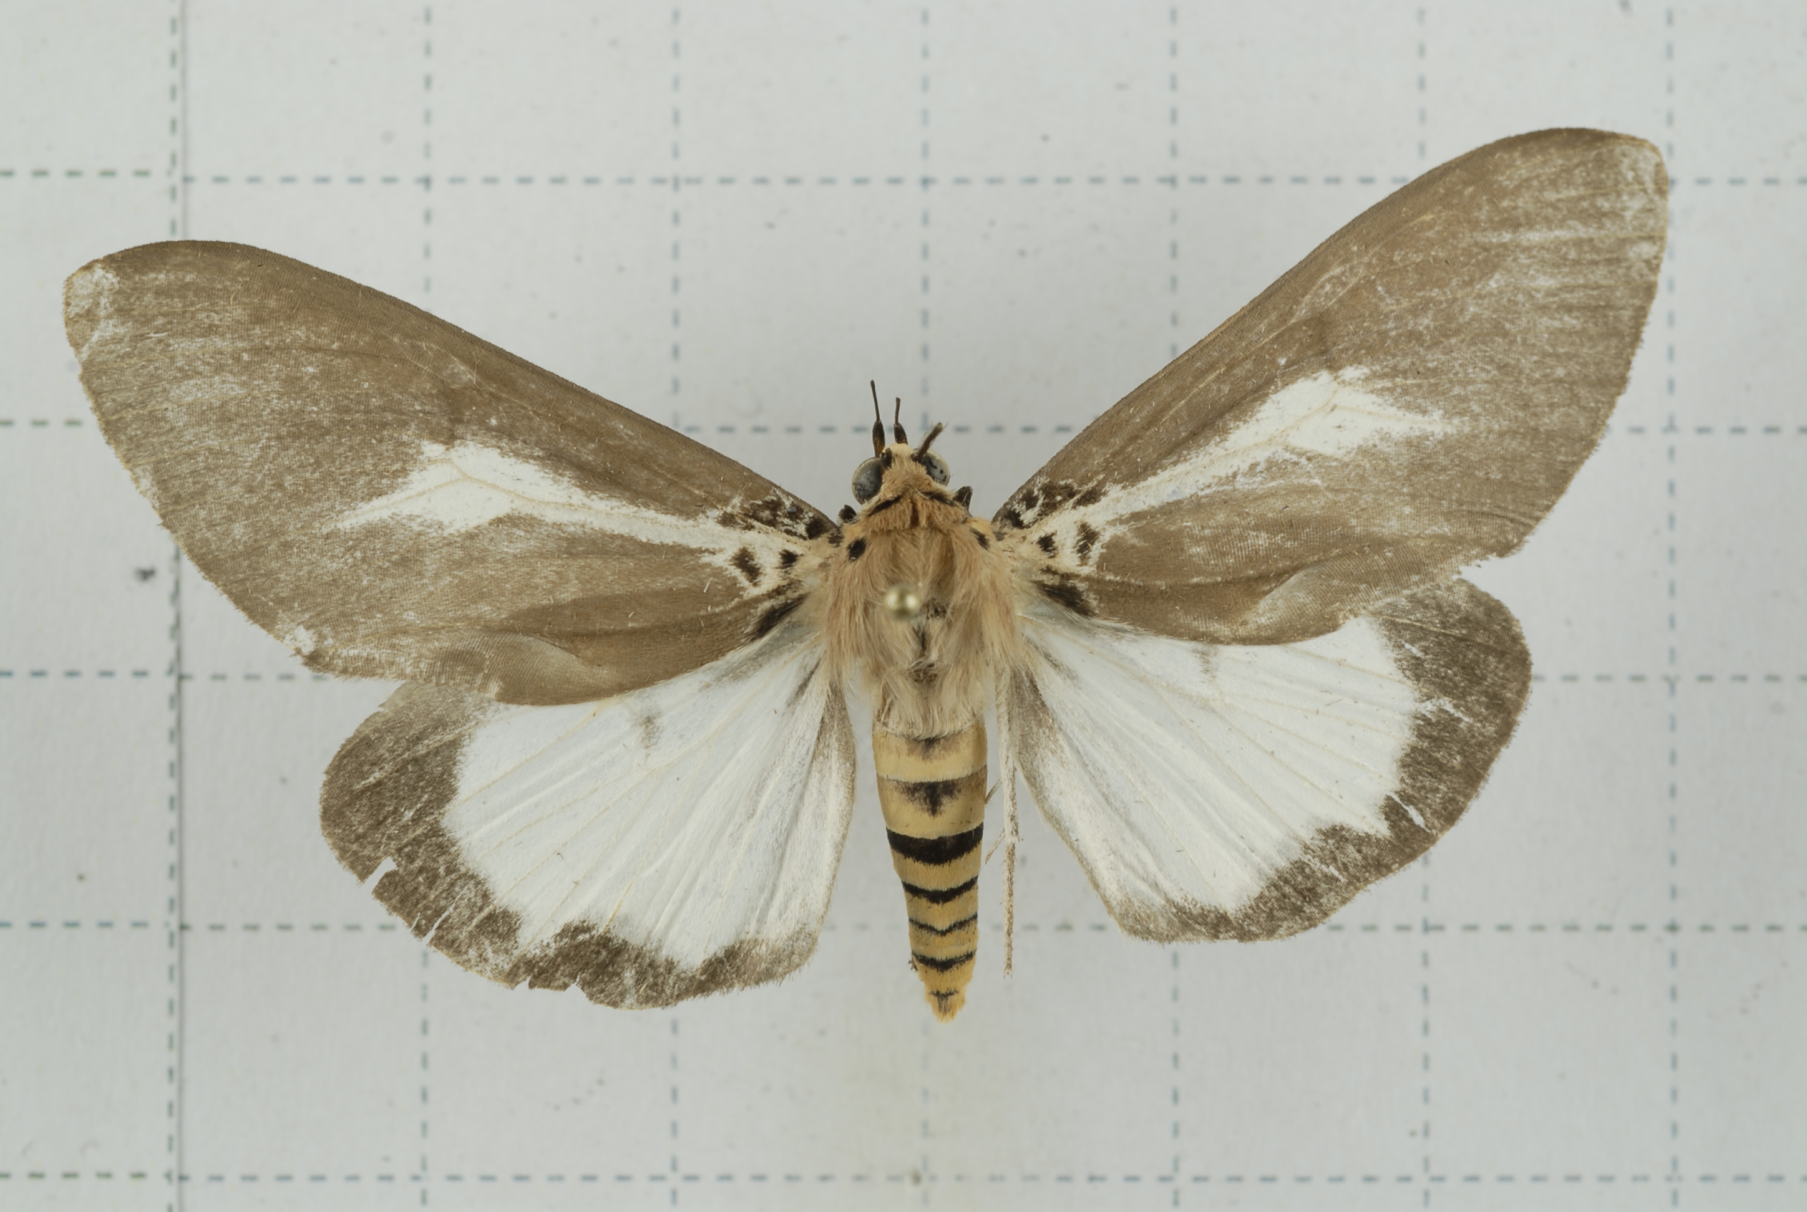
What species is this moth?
Asota heliconia zebrina
